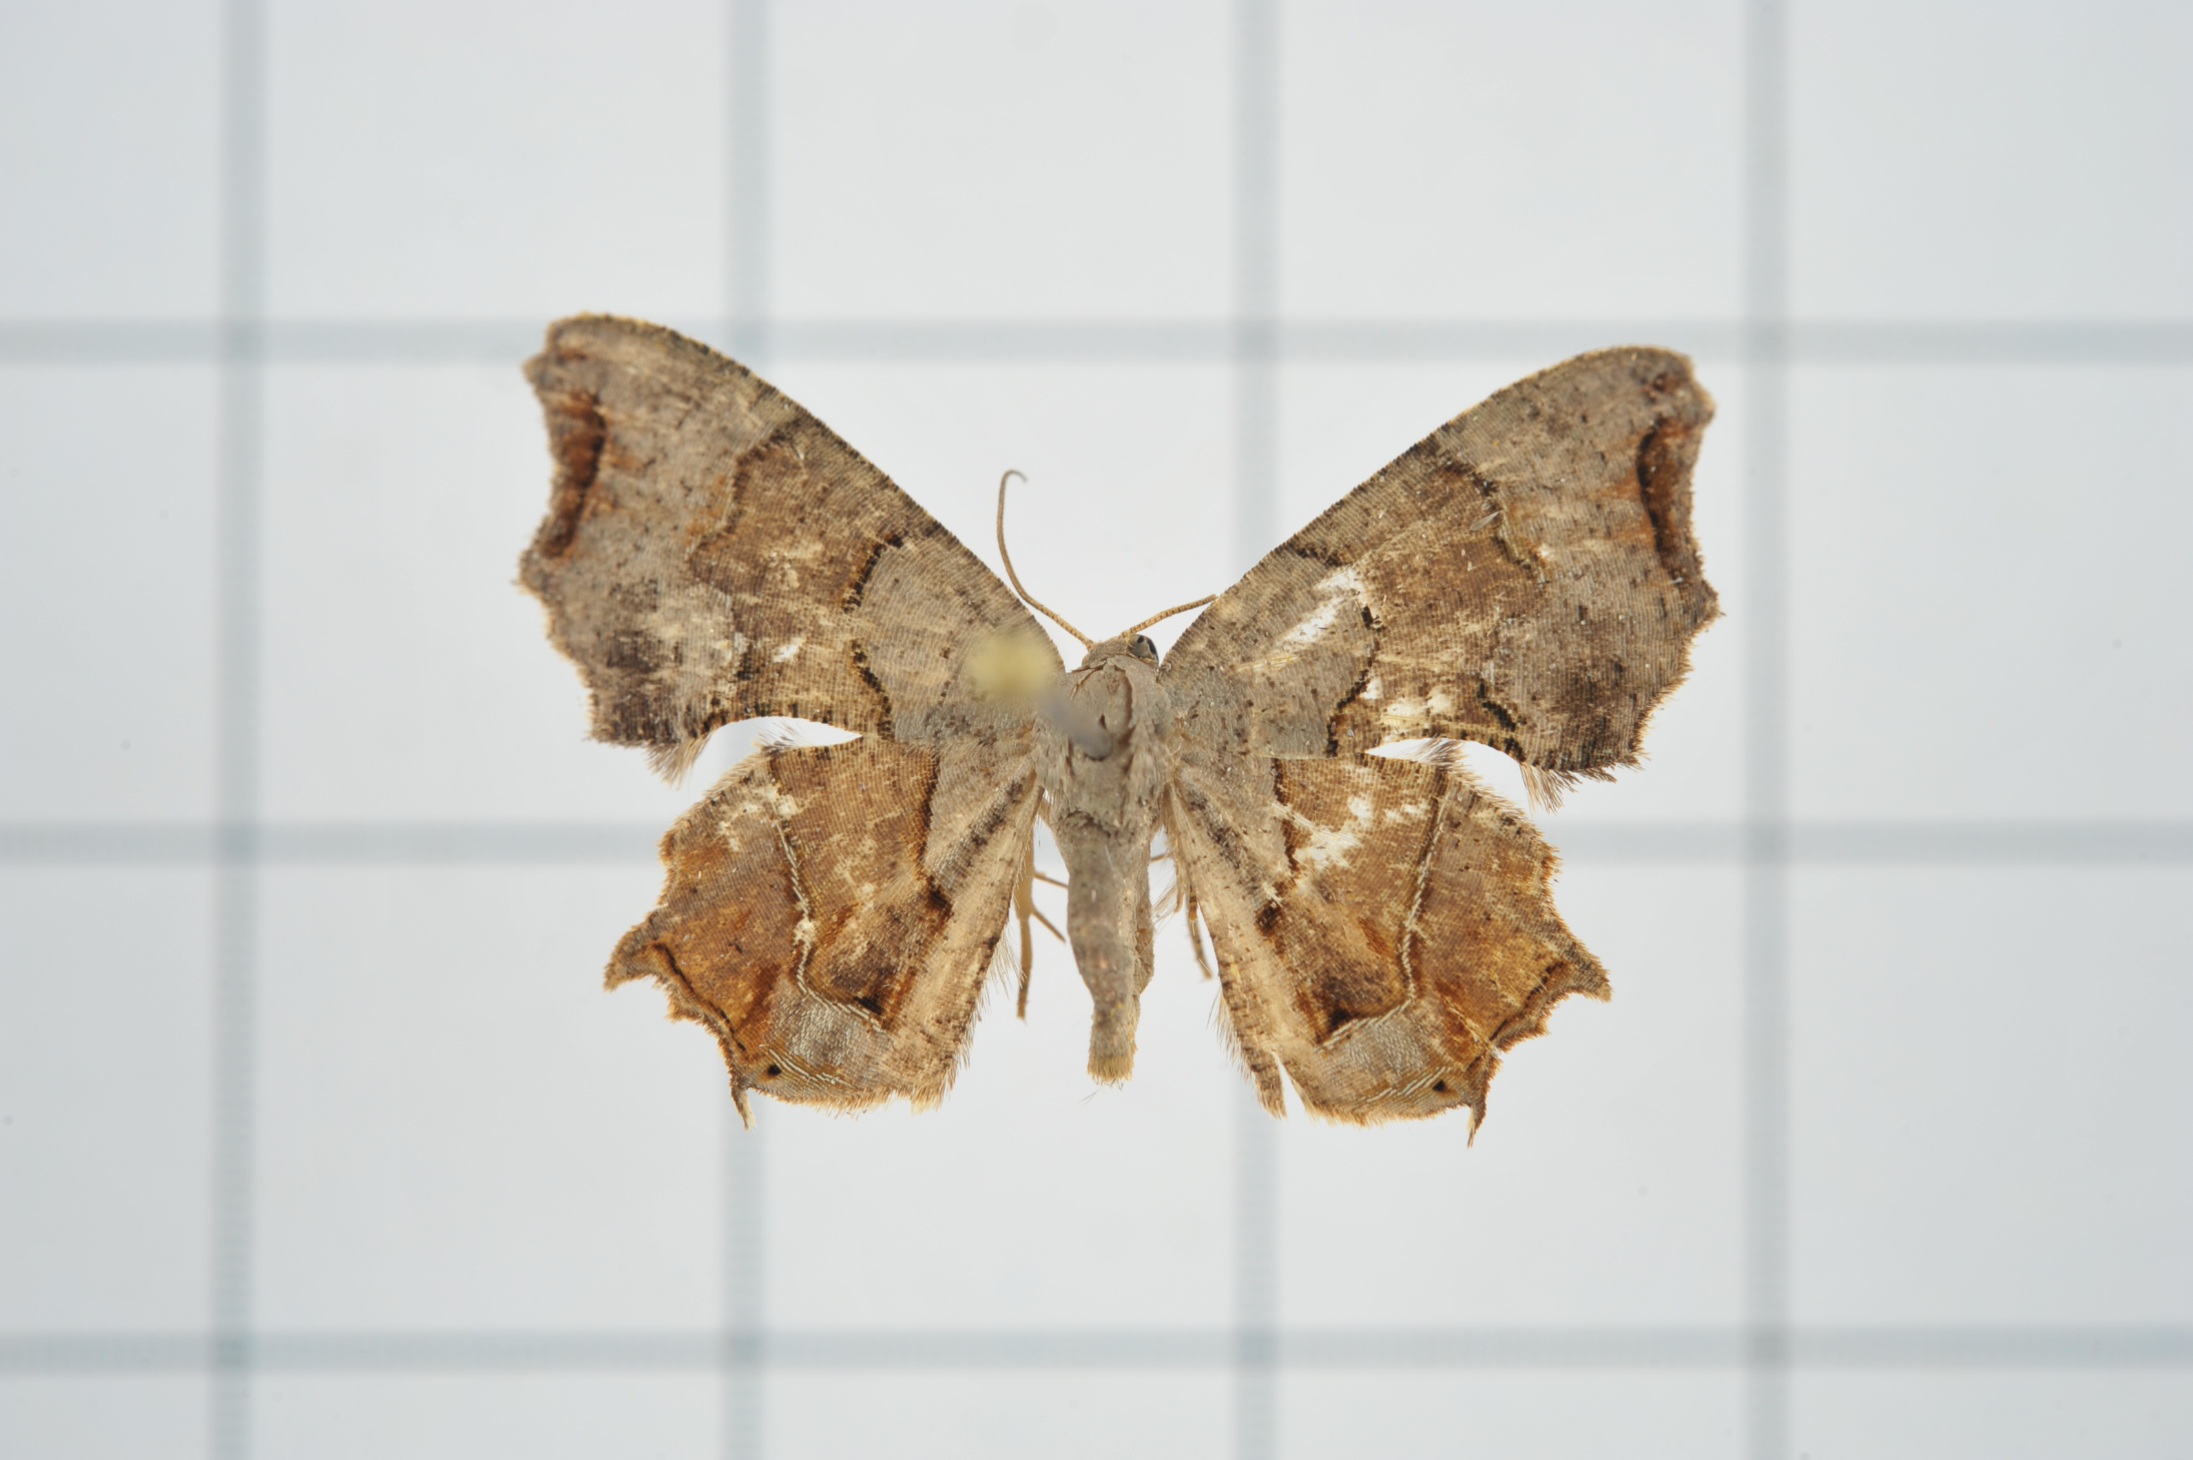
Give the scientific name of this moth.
Pterotosoma castanea castanea
